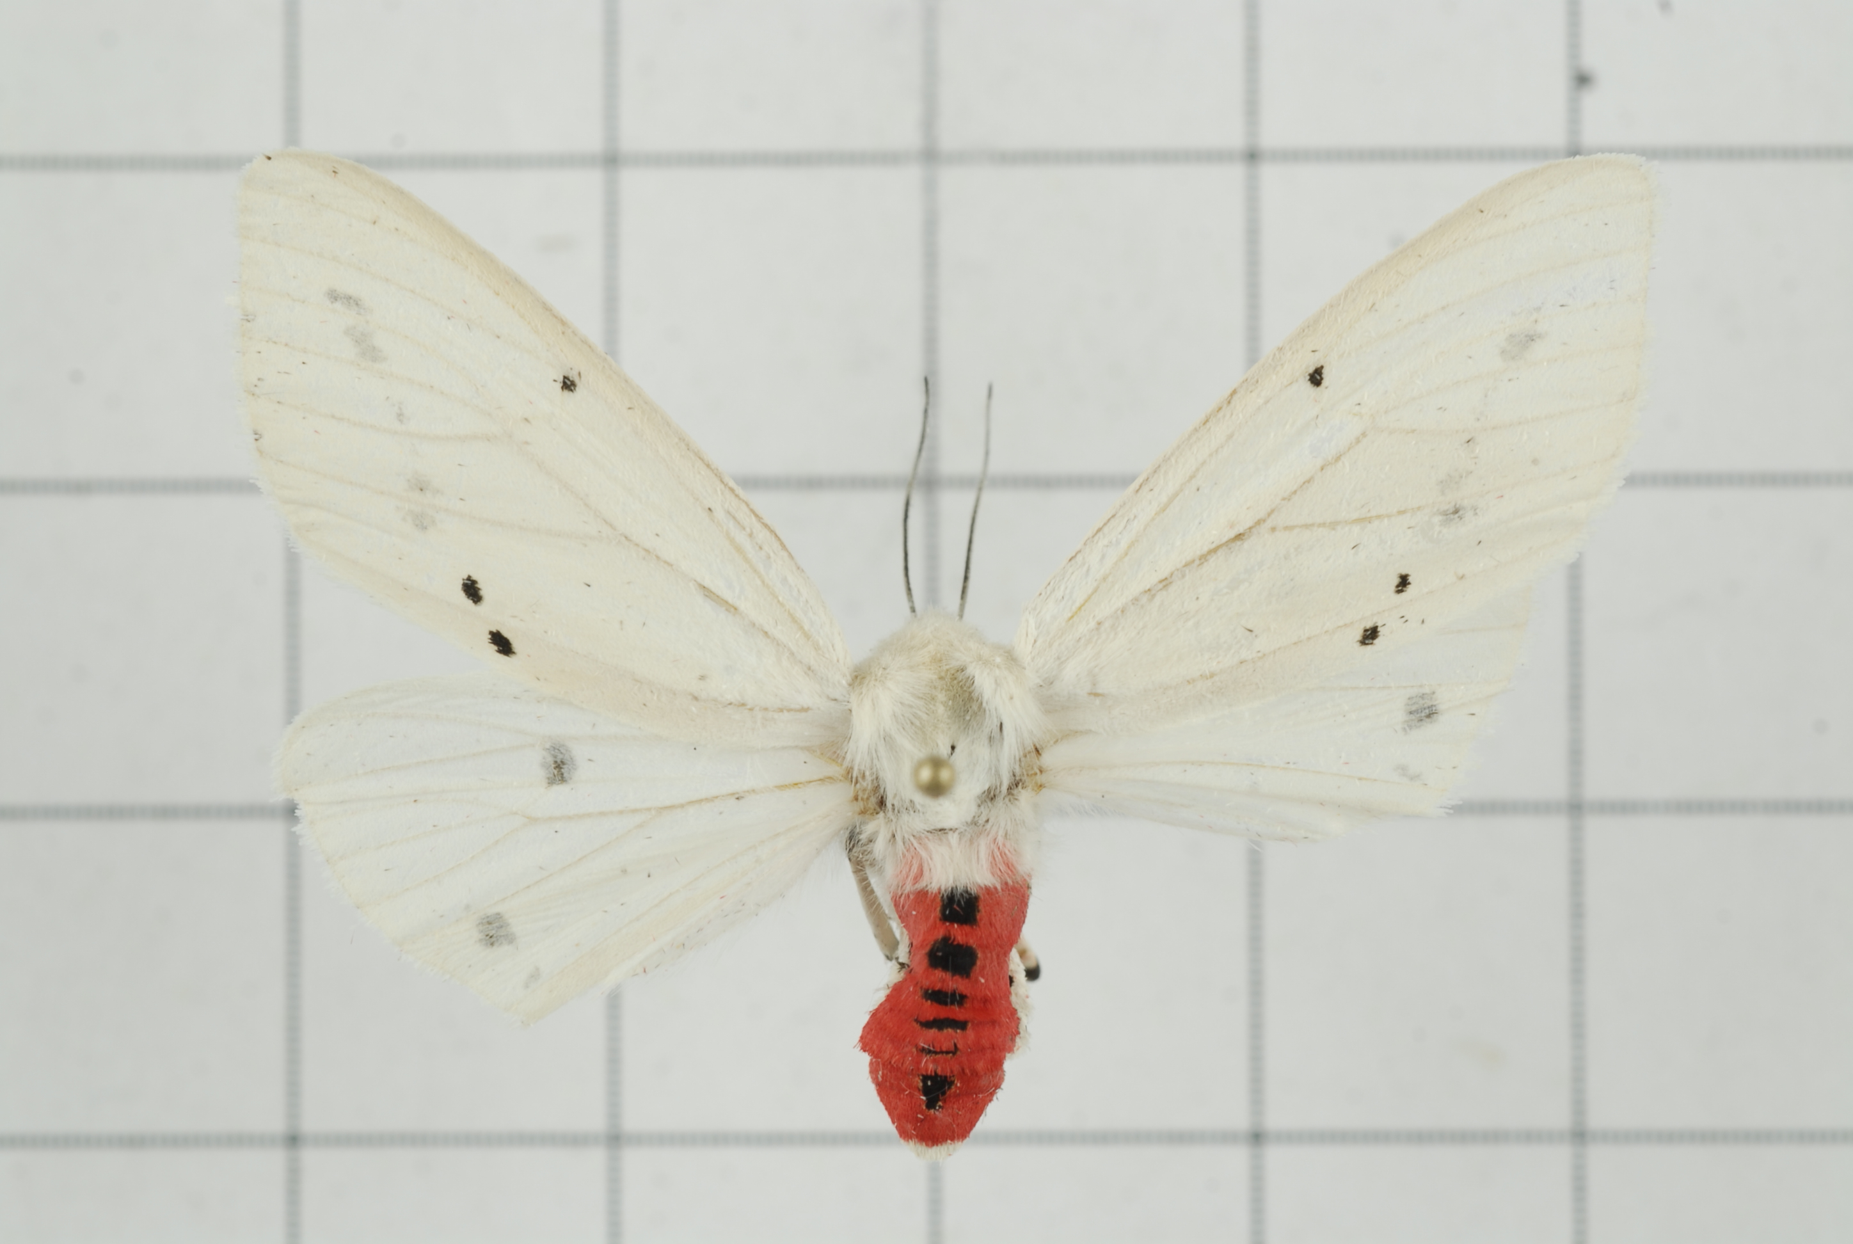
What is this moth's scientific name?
Spilarctia subcarnea
